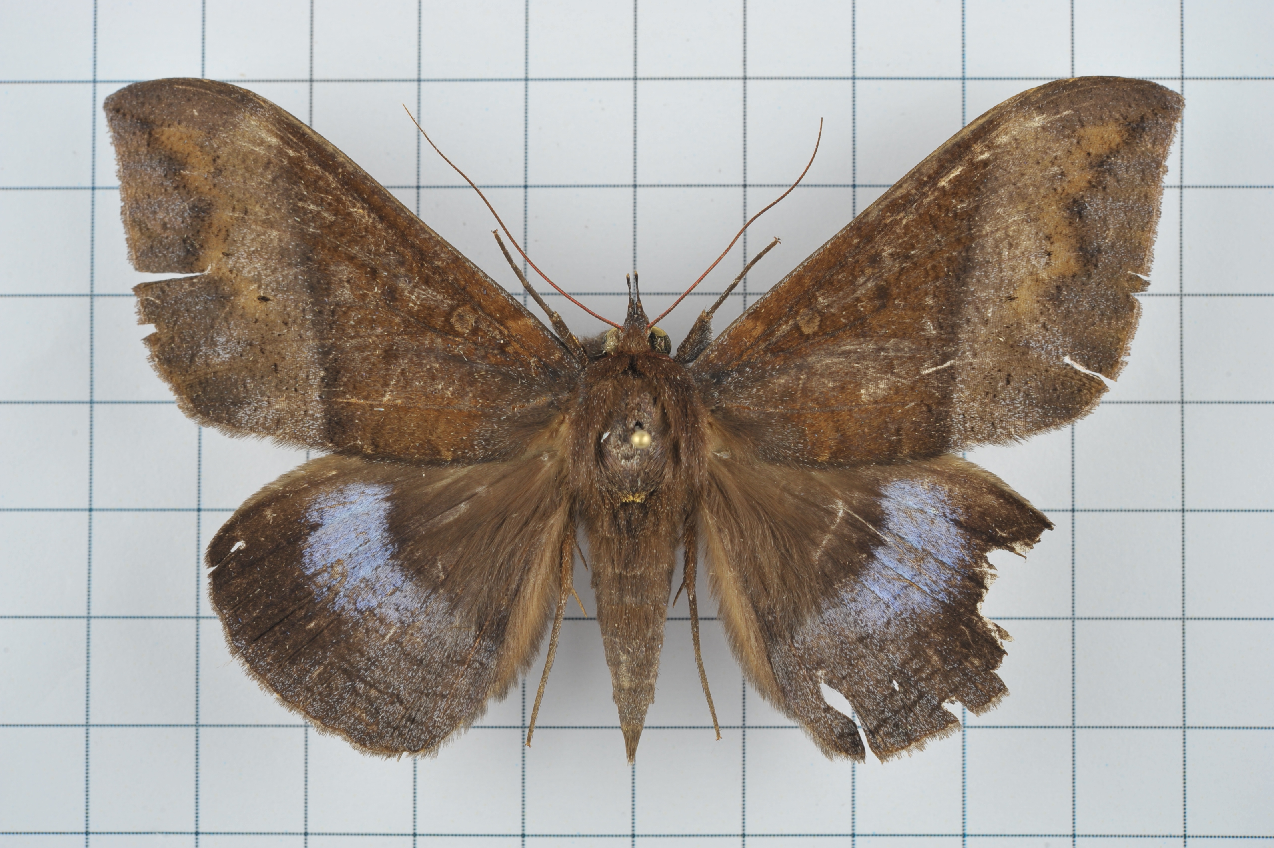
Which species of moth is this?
Ischyja manlia manlia
